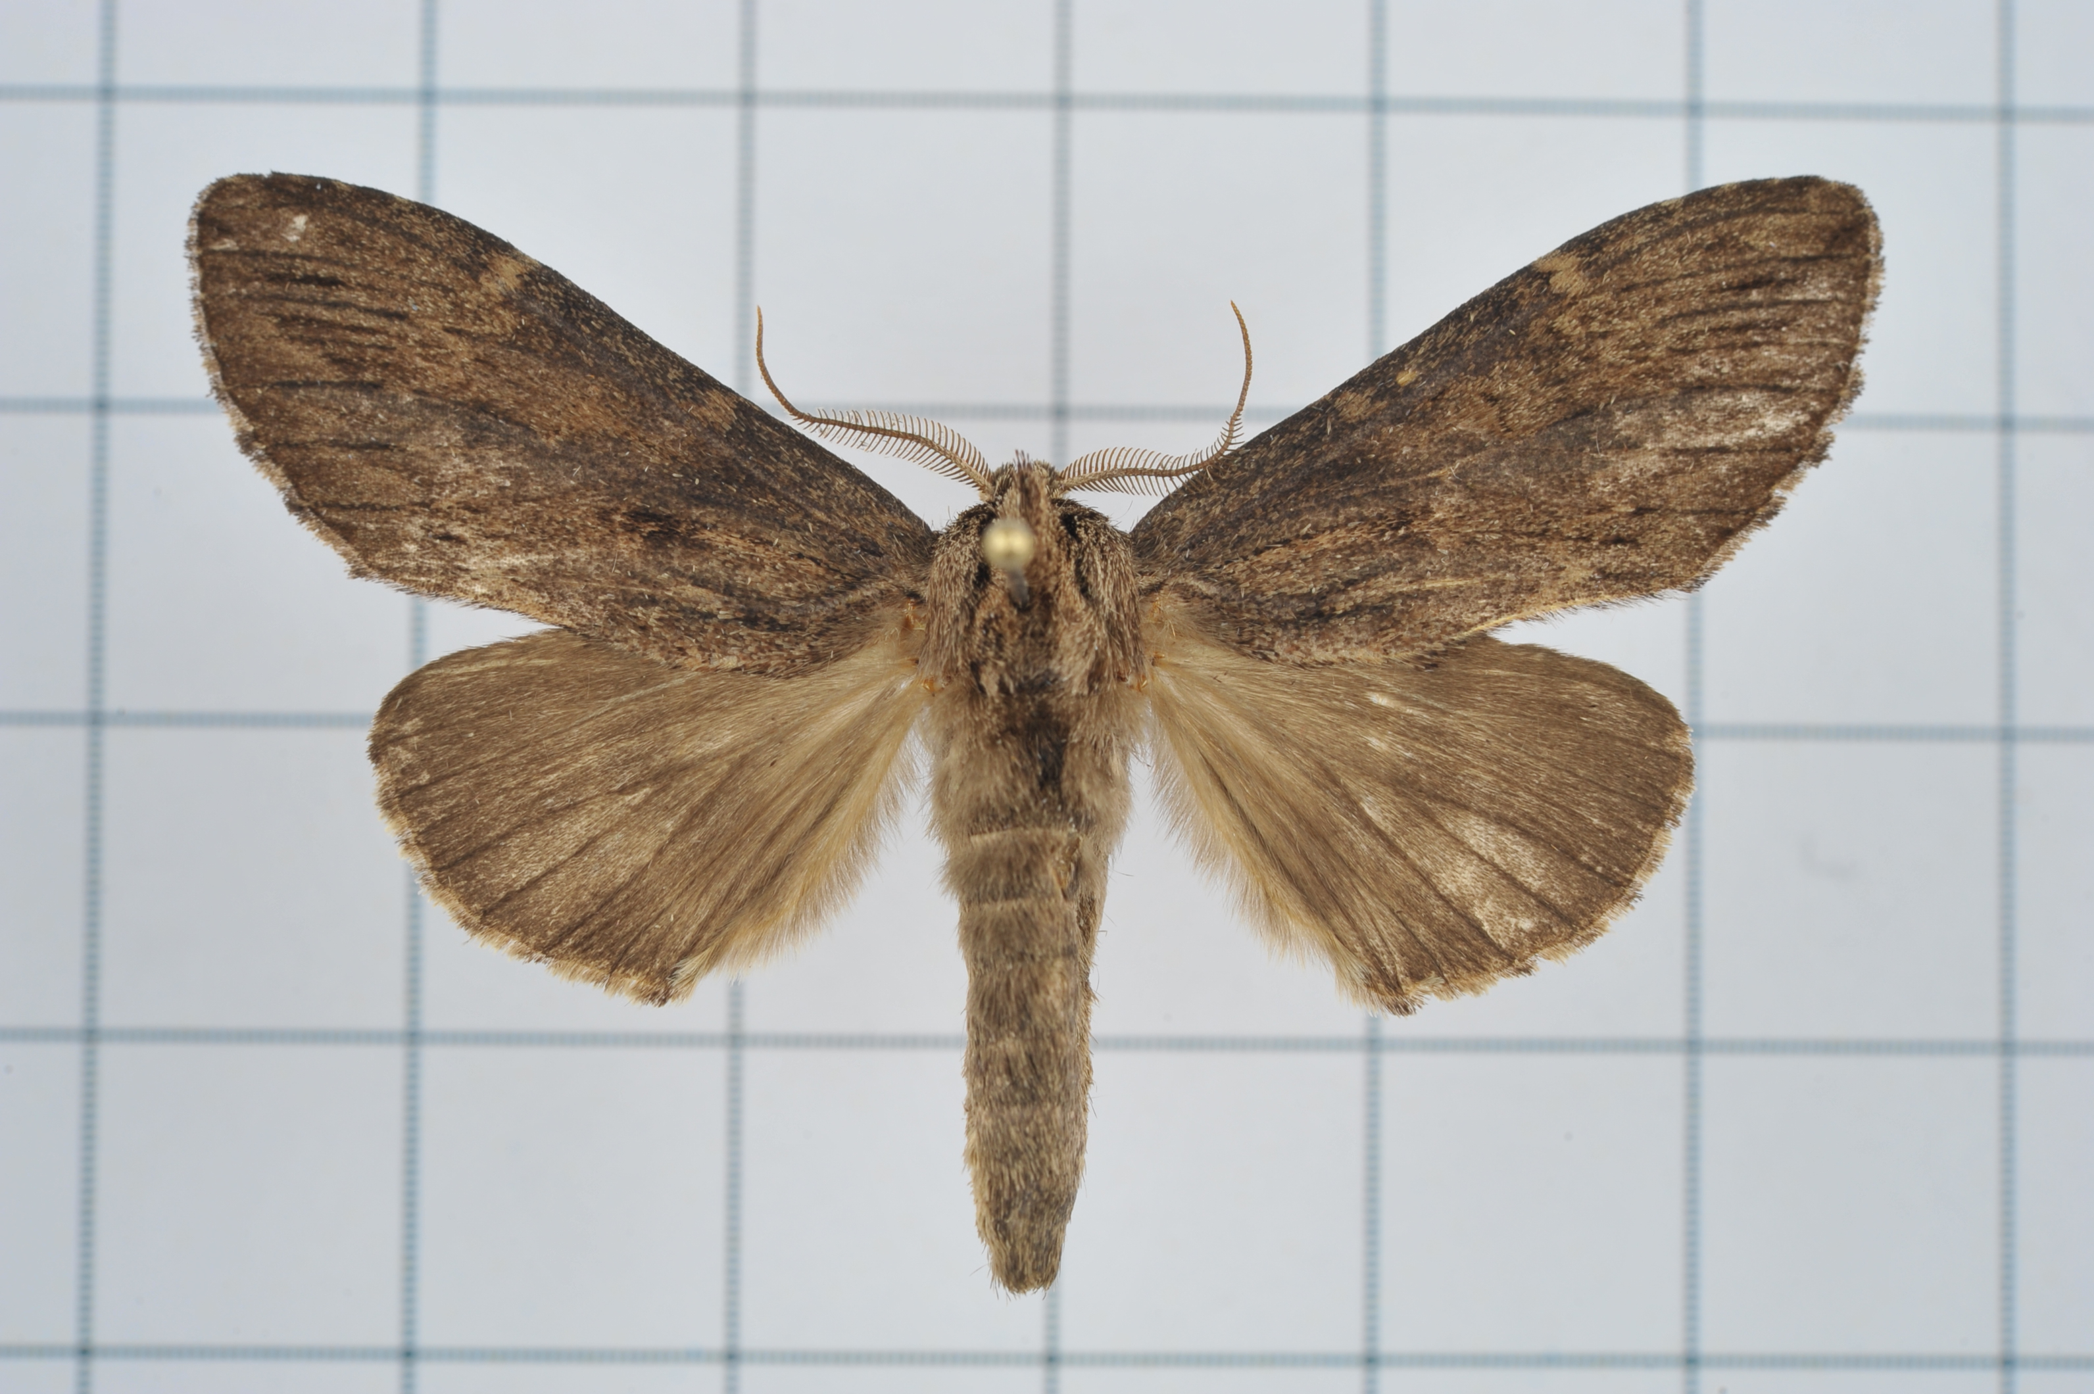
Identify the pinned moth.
Allodontoides tenebrosa
